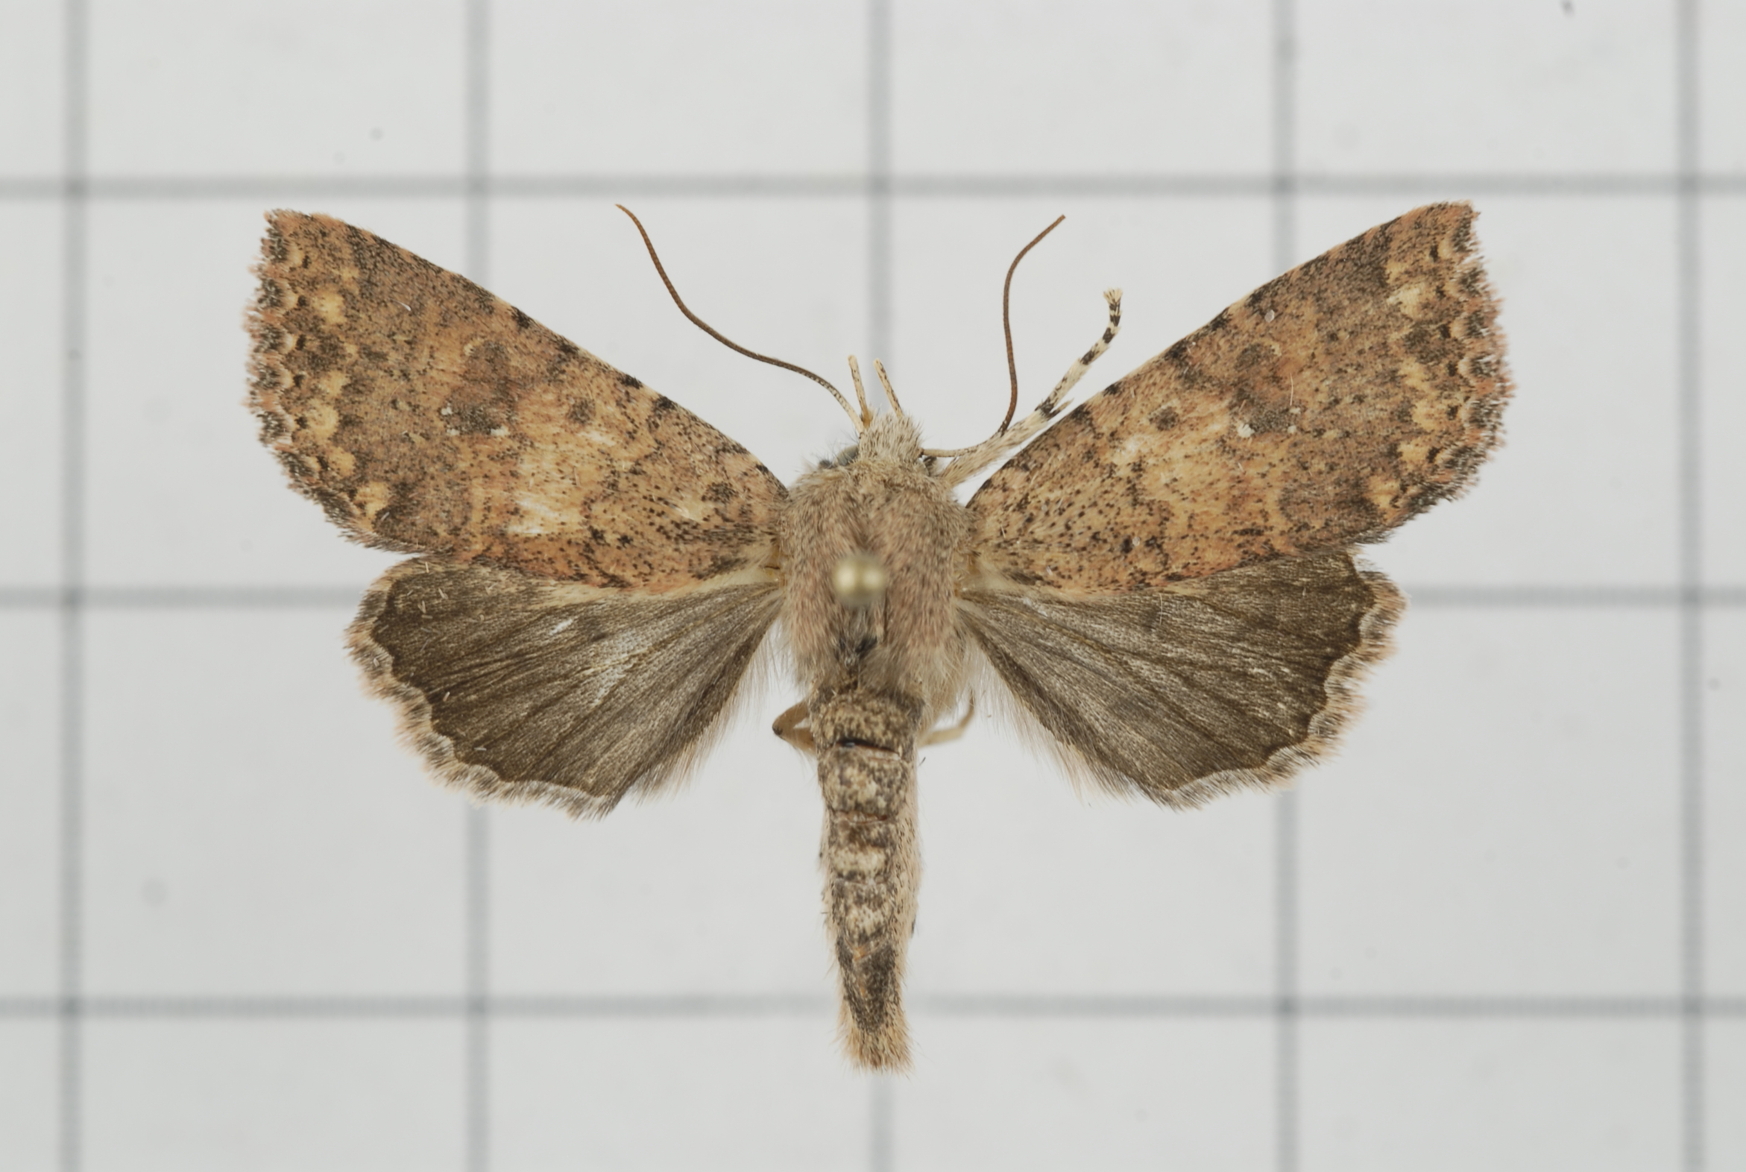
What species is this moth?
Hyalobole changae changae
